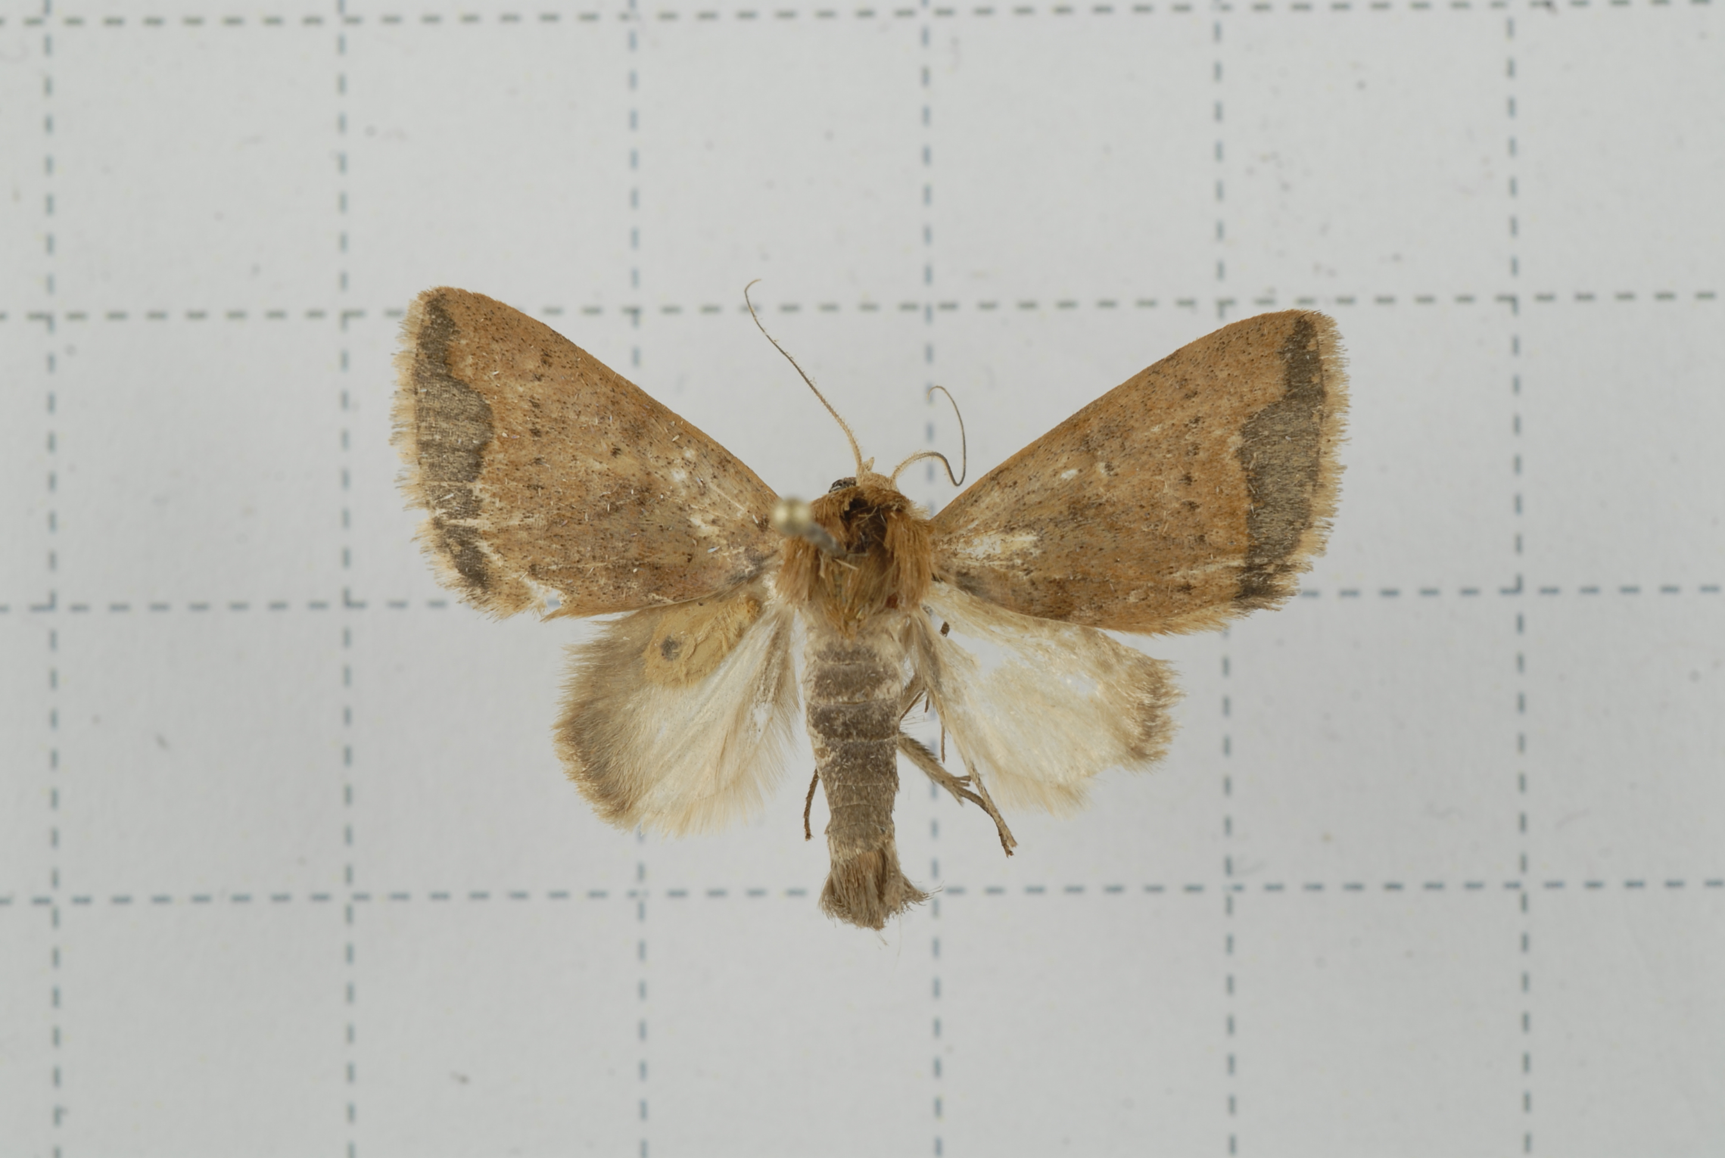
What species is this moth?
Bocula diffisa
